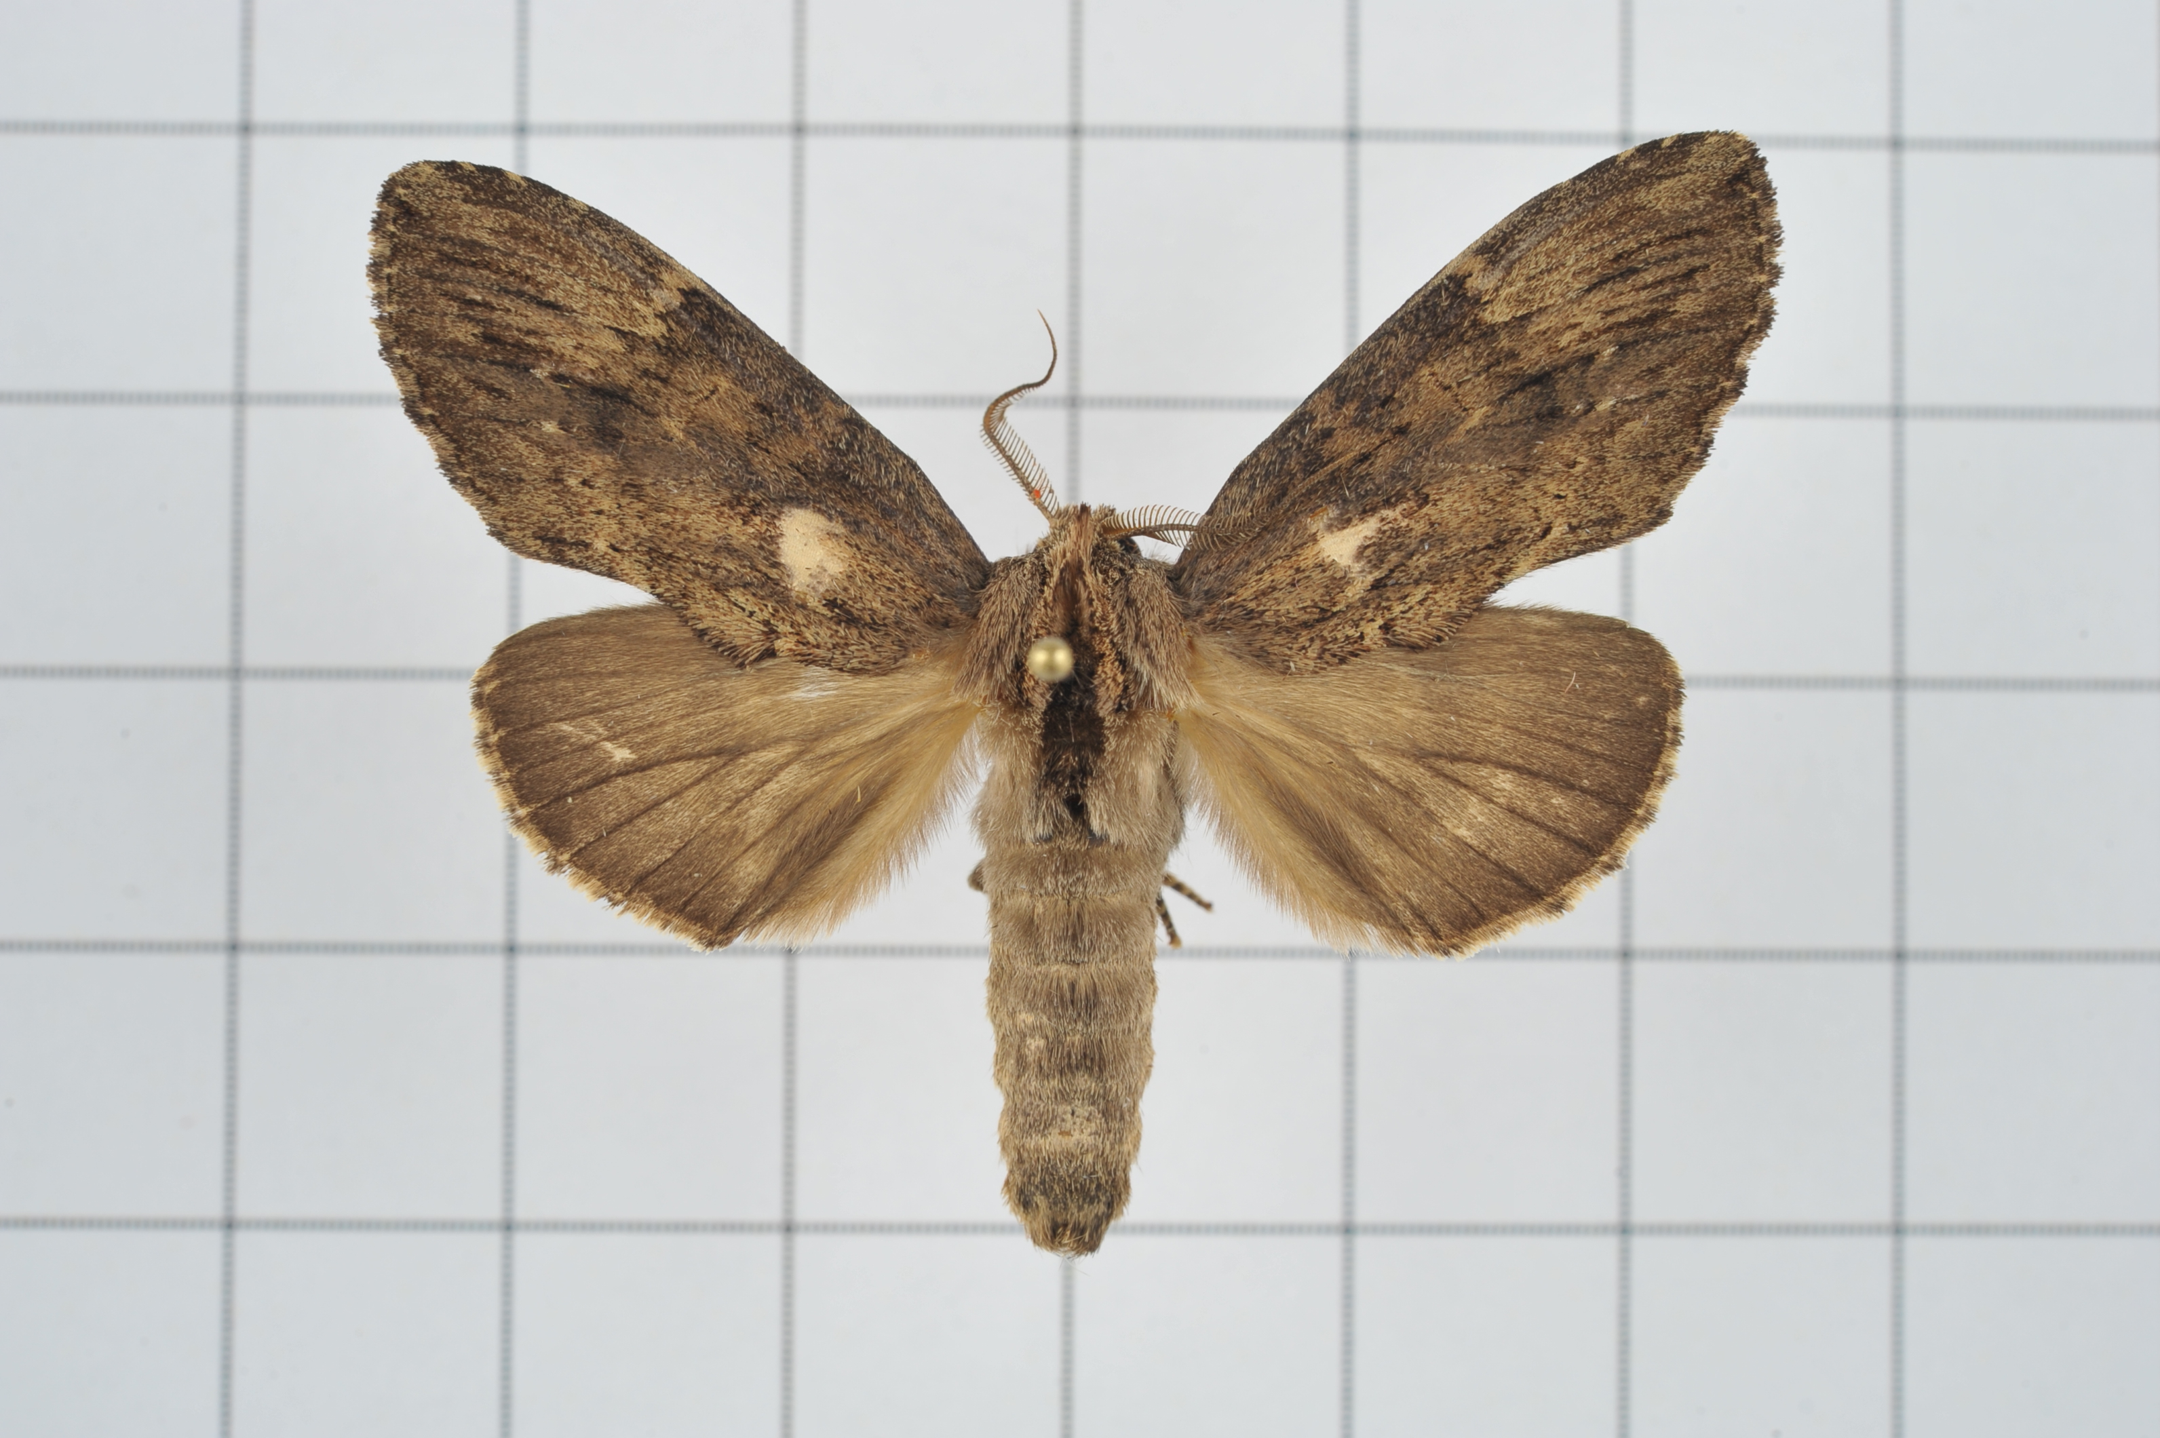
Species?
Allodontoides tenebrosa
